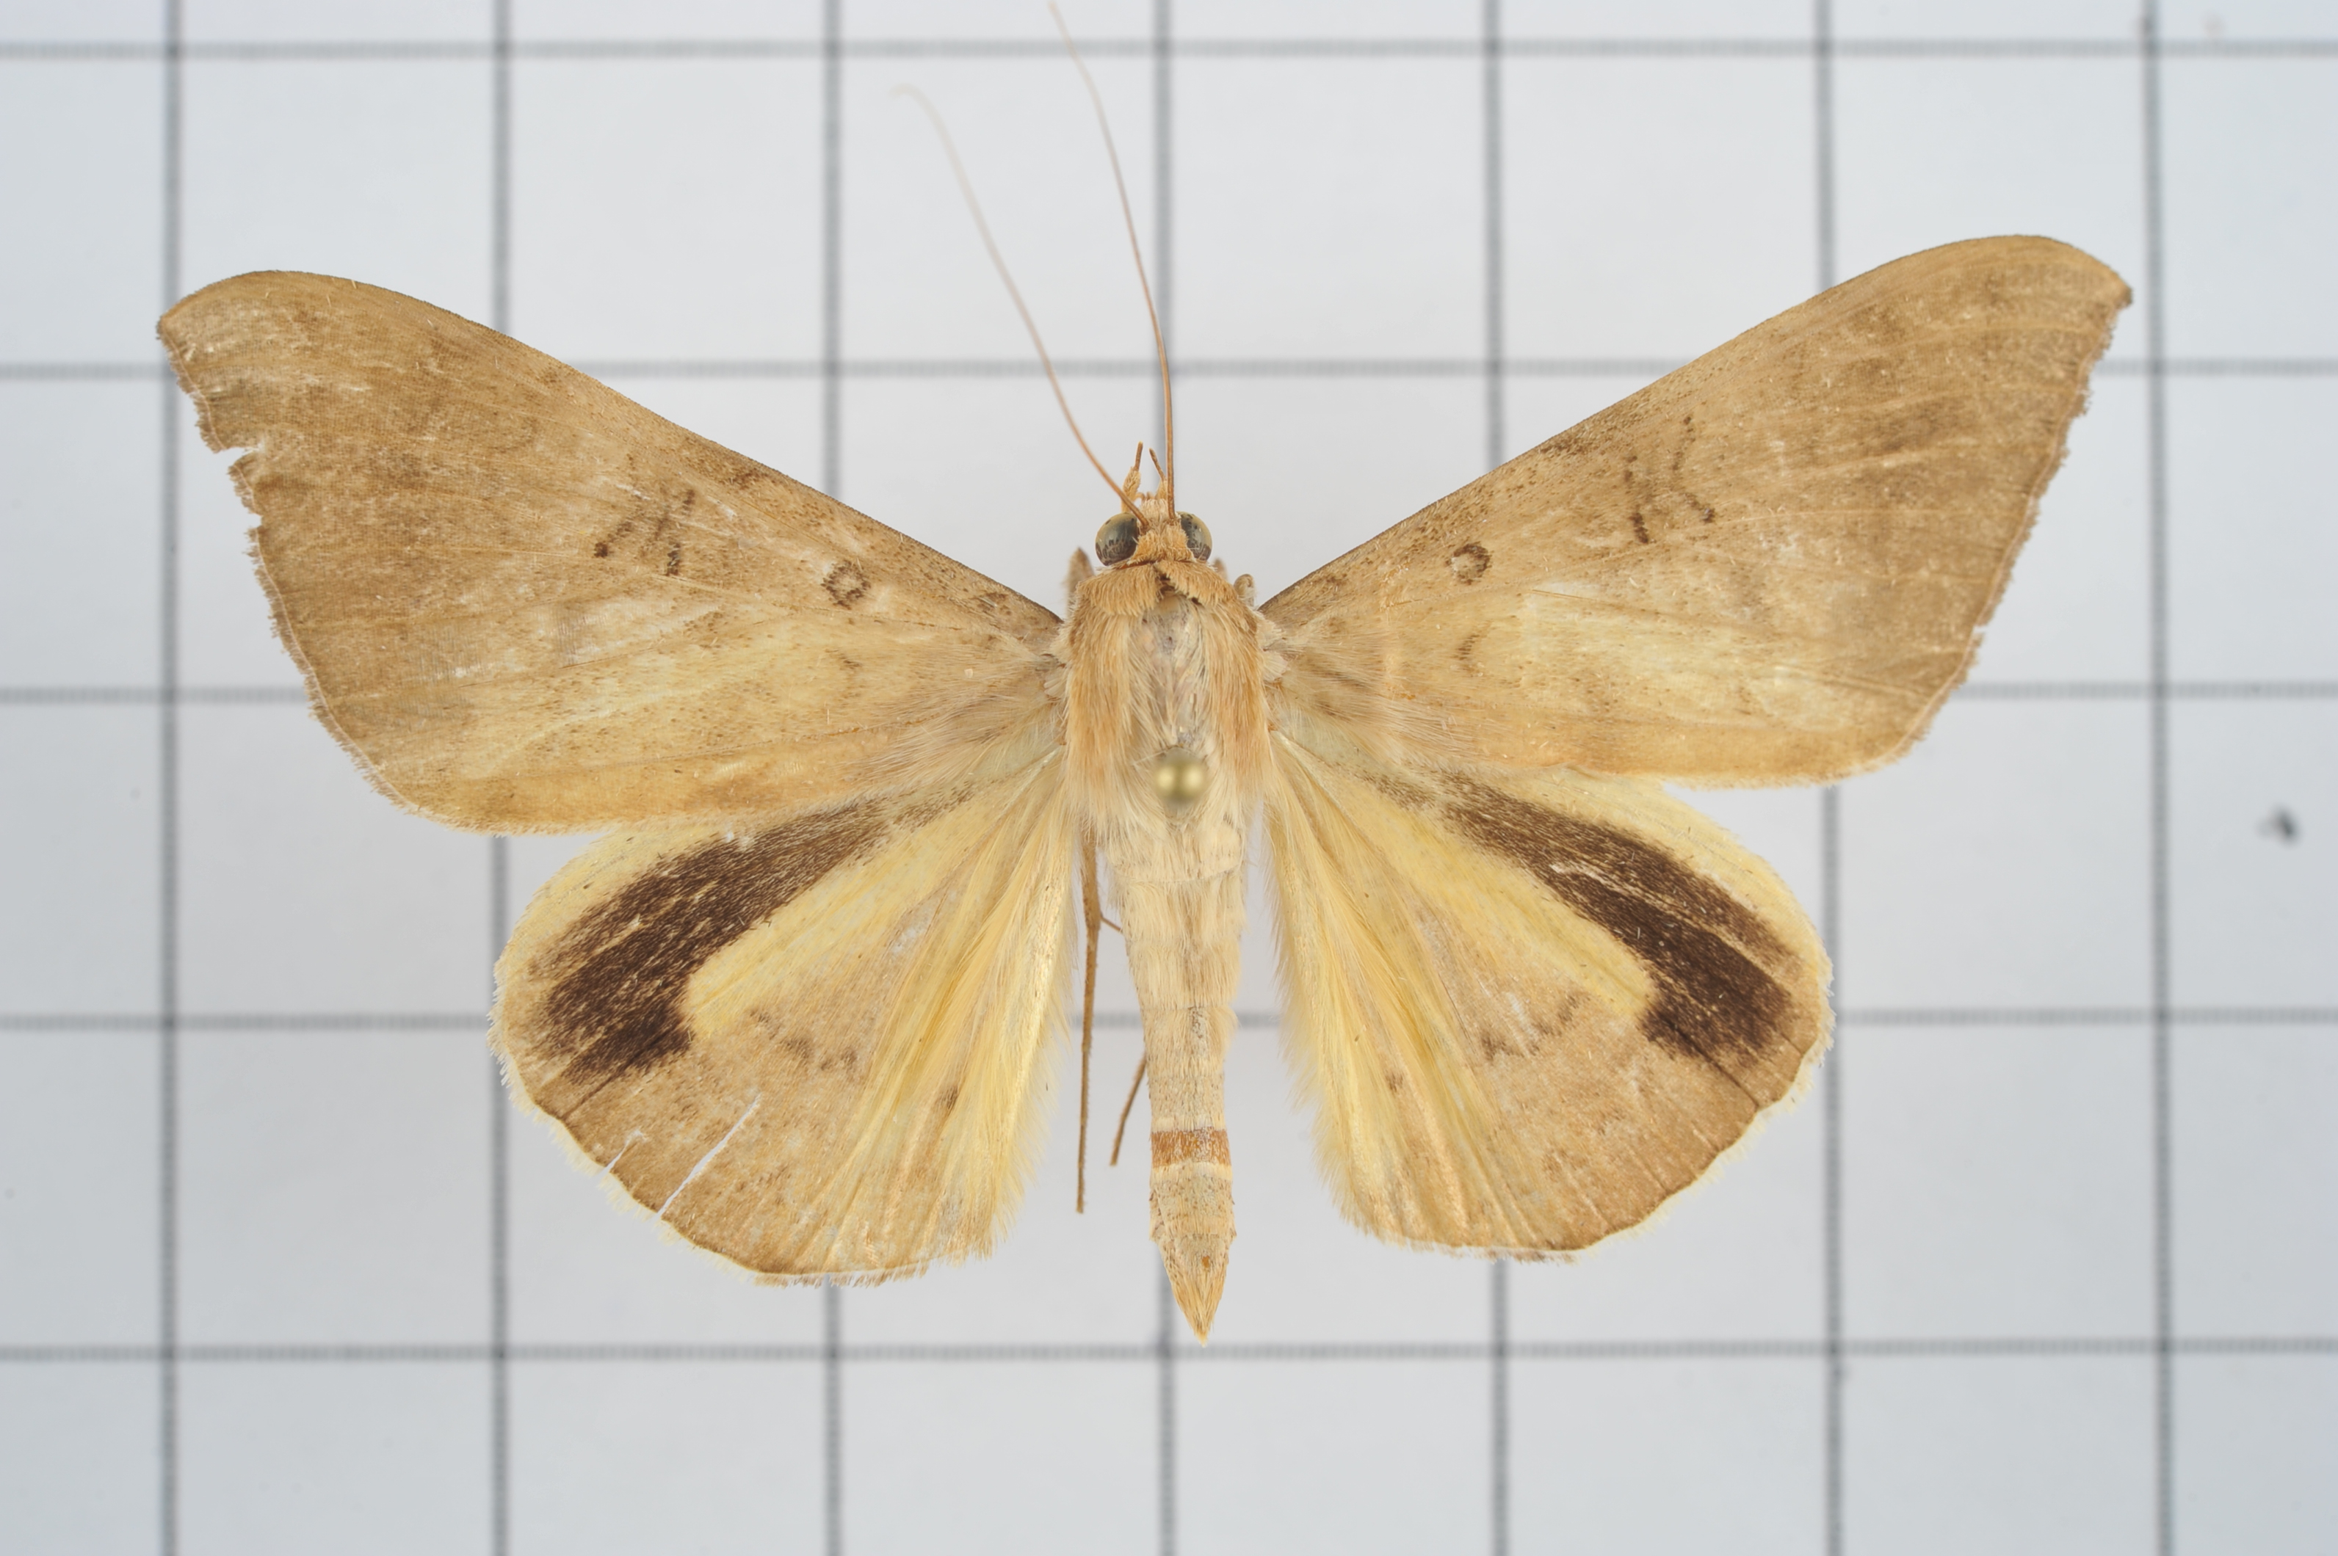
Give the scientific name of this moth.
Oxyodes scrobiculata
